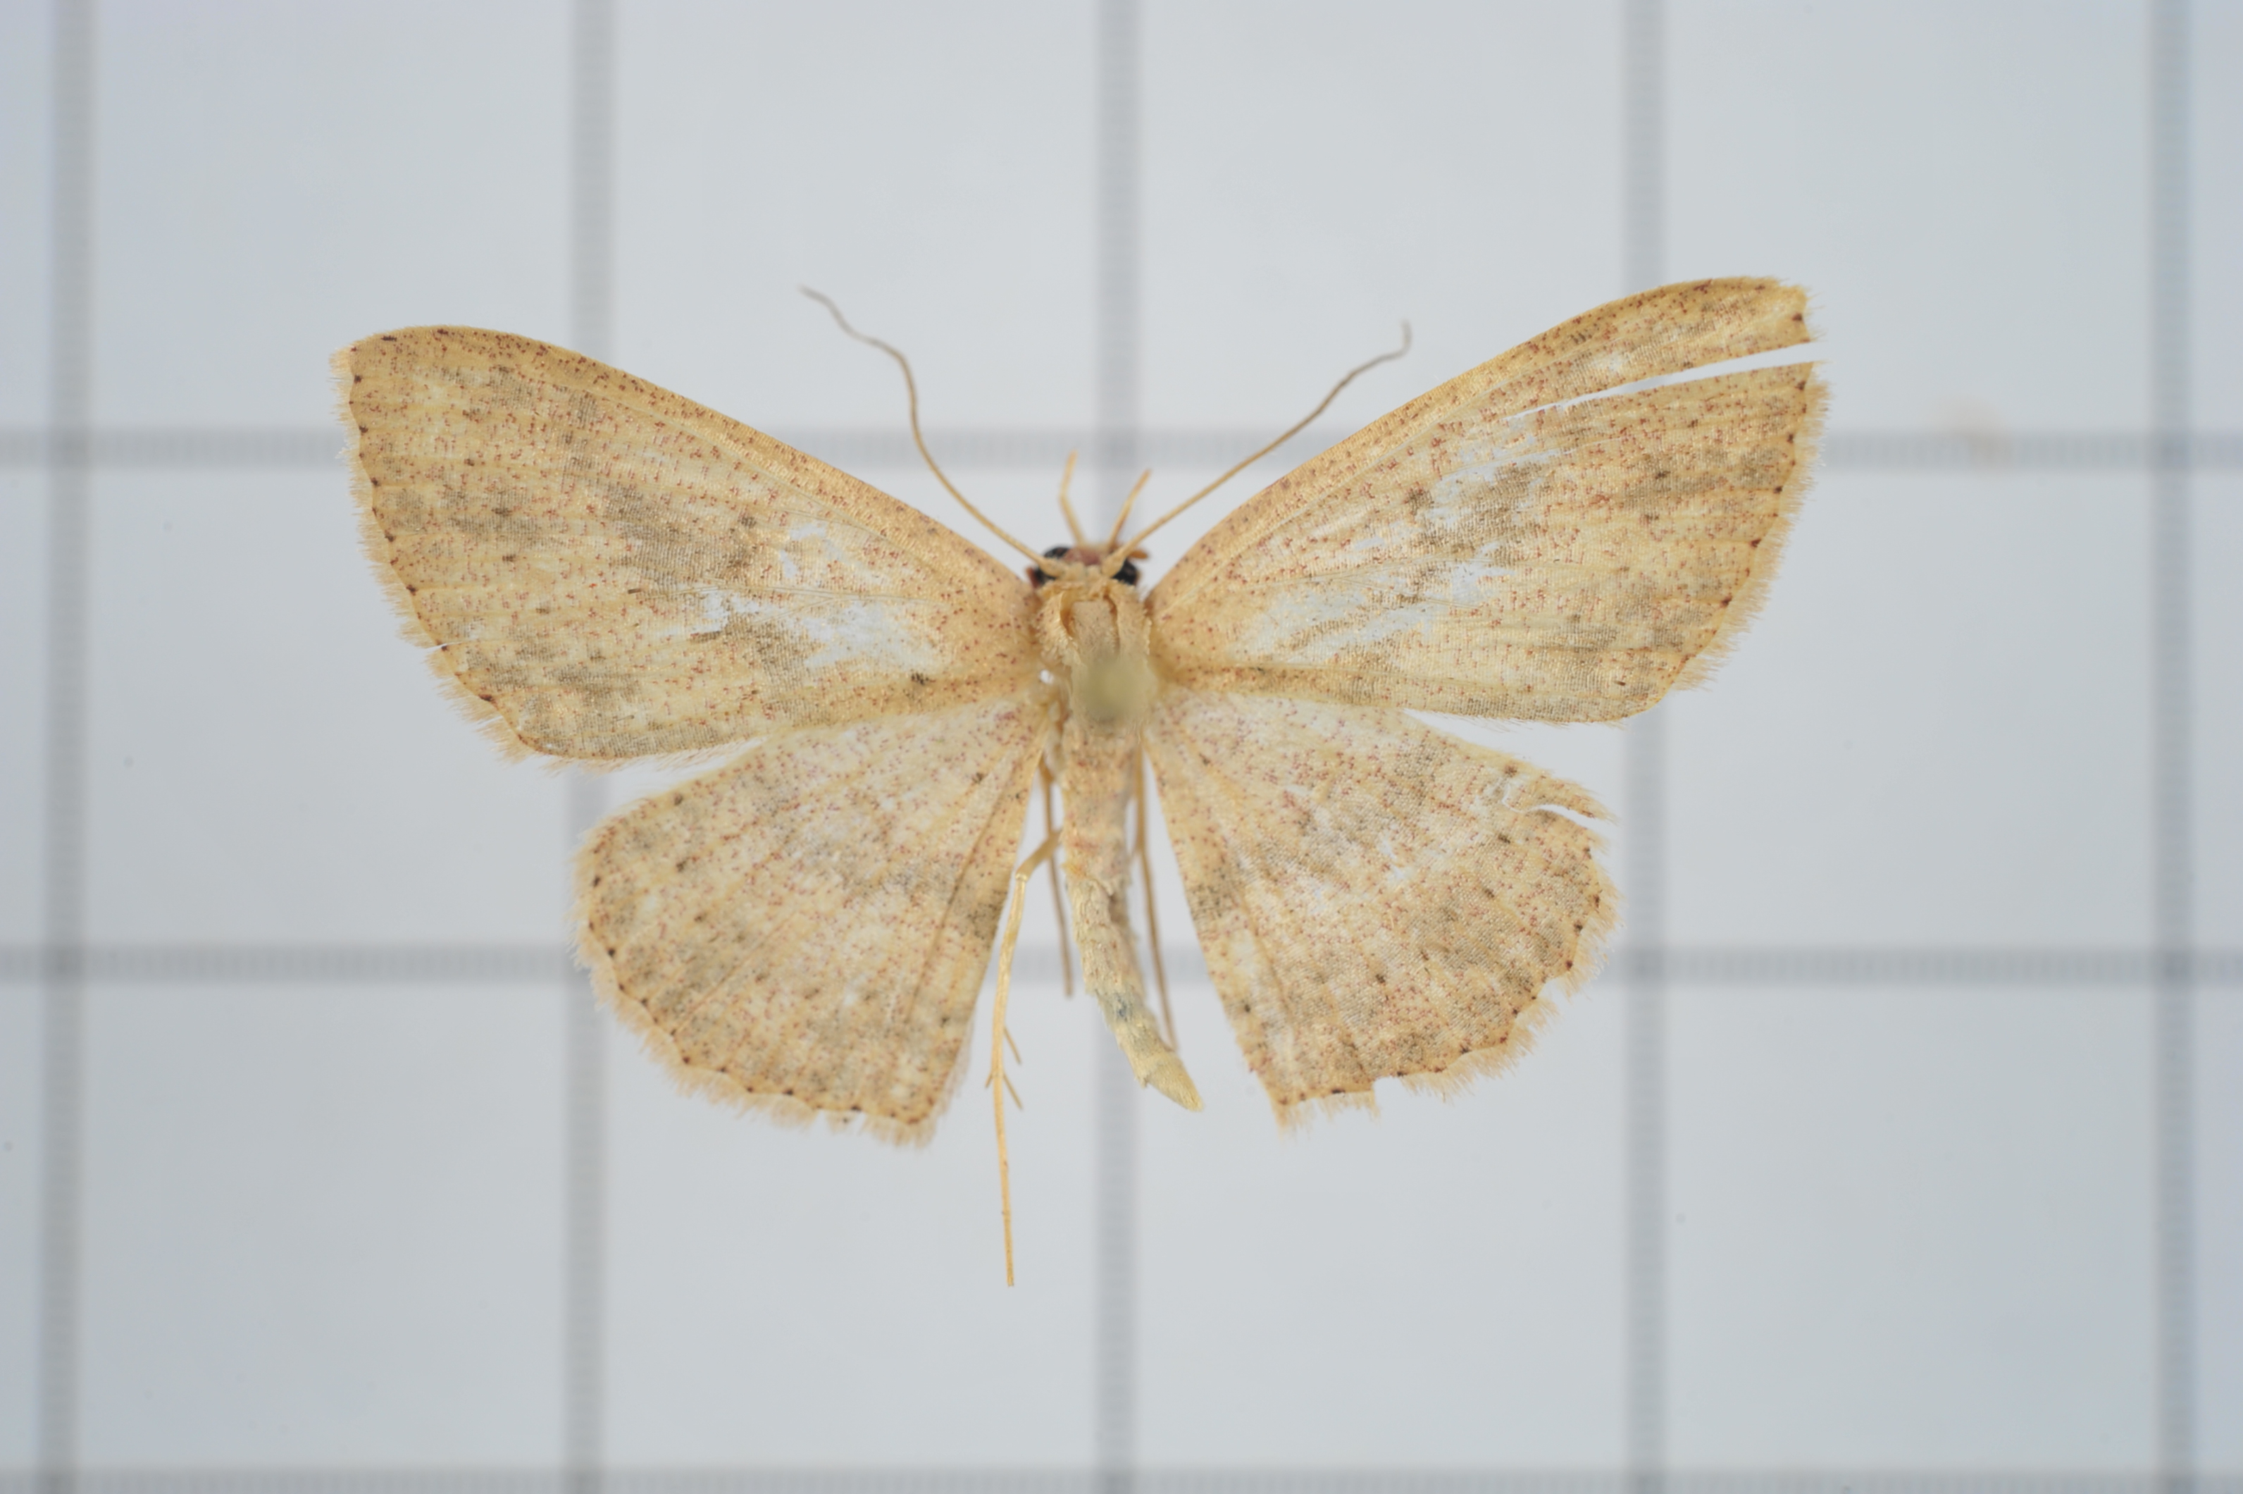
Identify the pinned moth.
Perixera griseata
